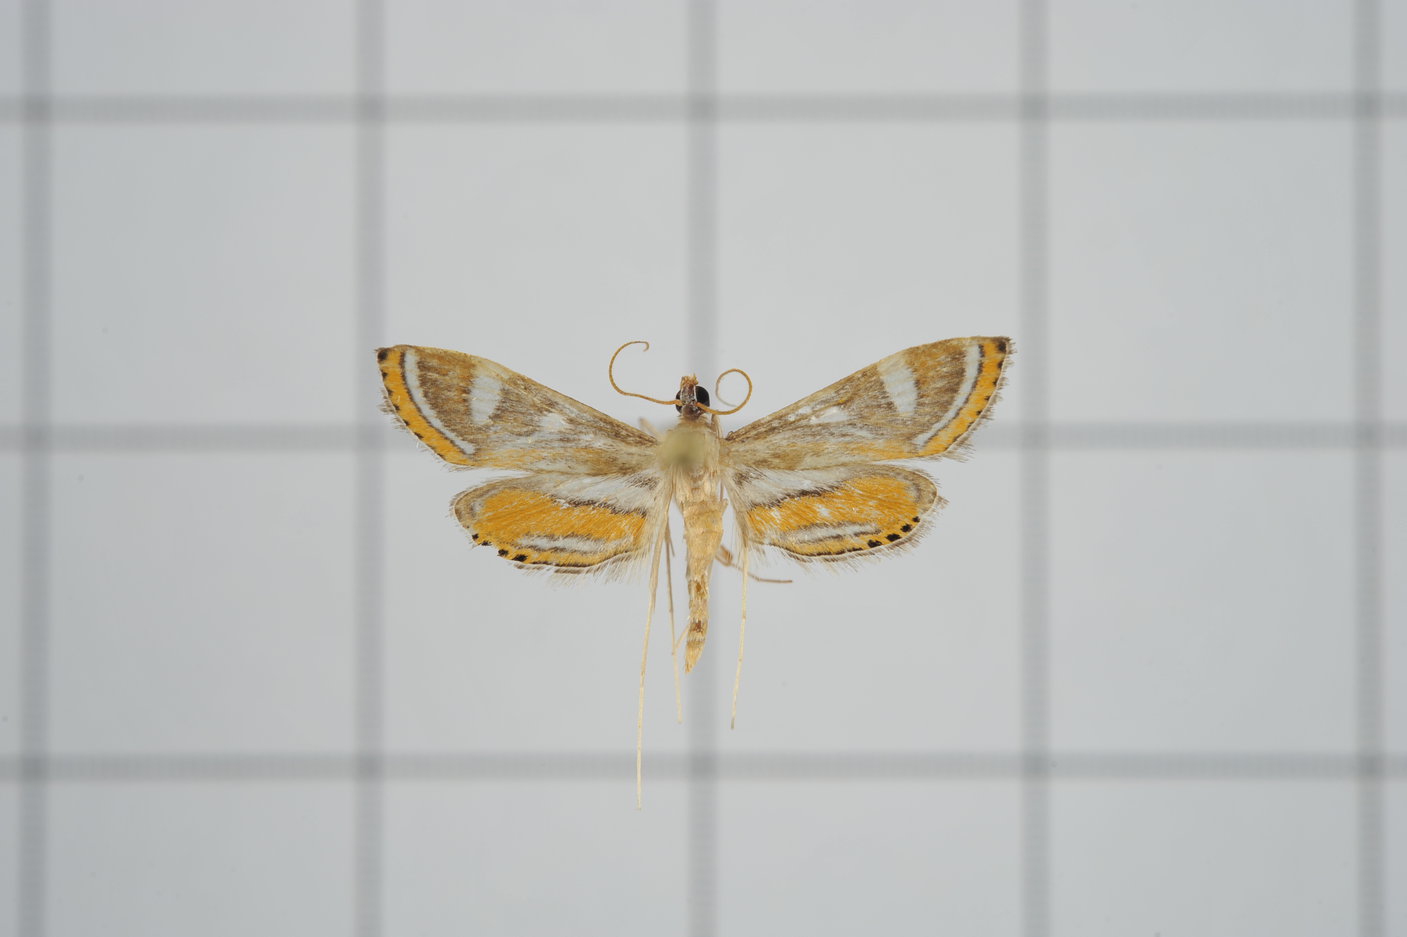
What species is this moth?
Strepsinoma croesusalis
